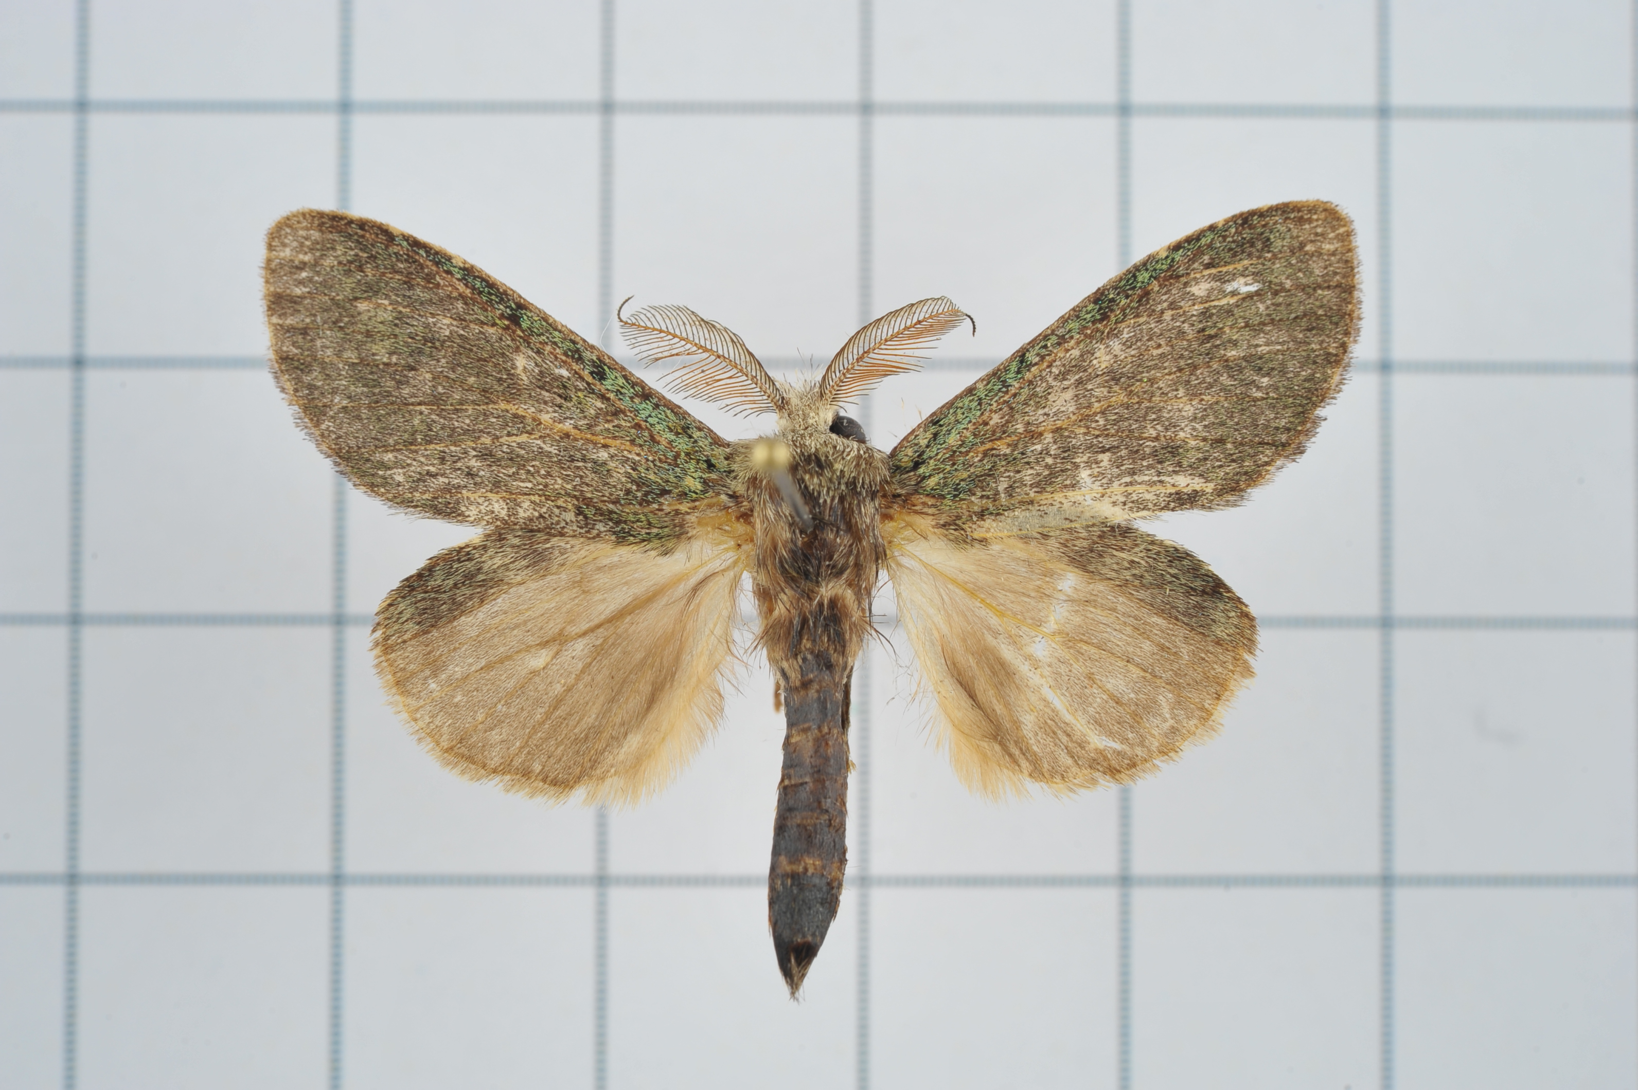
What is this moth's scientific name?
Syntypistis cyanea cyanea
